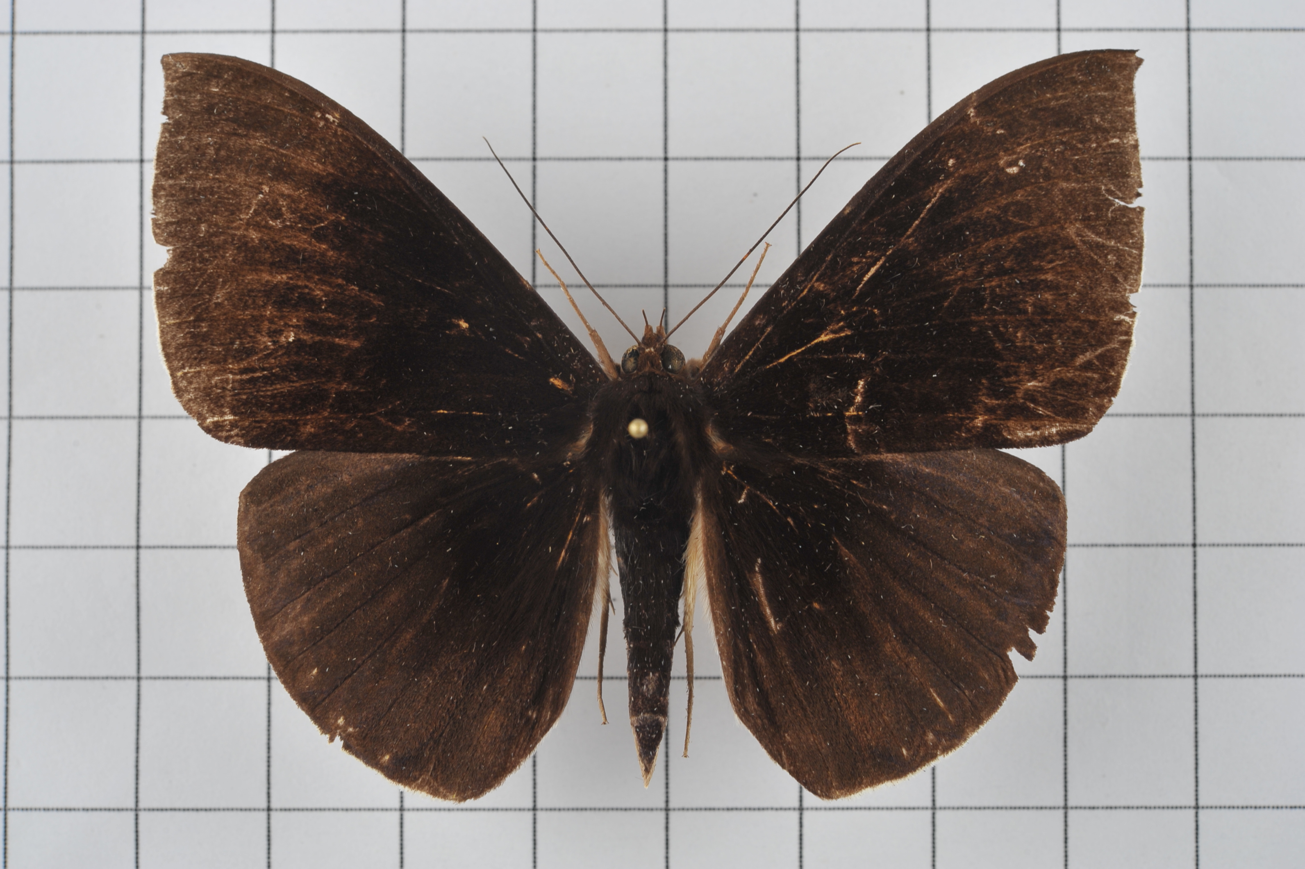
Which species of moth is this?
Lygniodes hypoleuca
